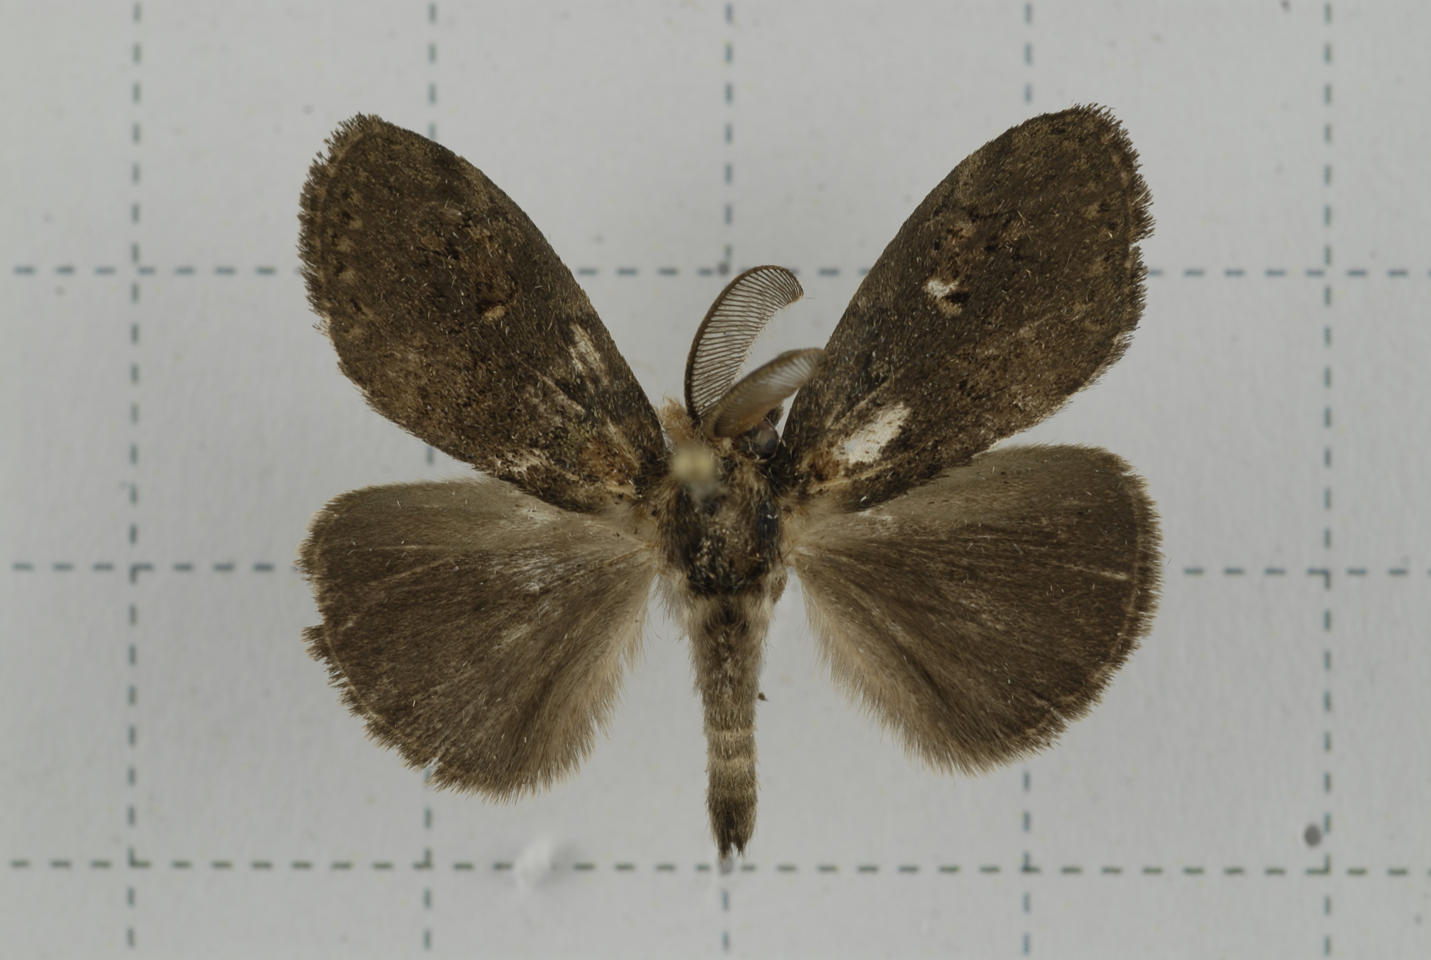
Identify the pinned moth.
Olene dudgeoni
